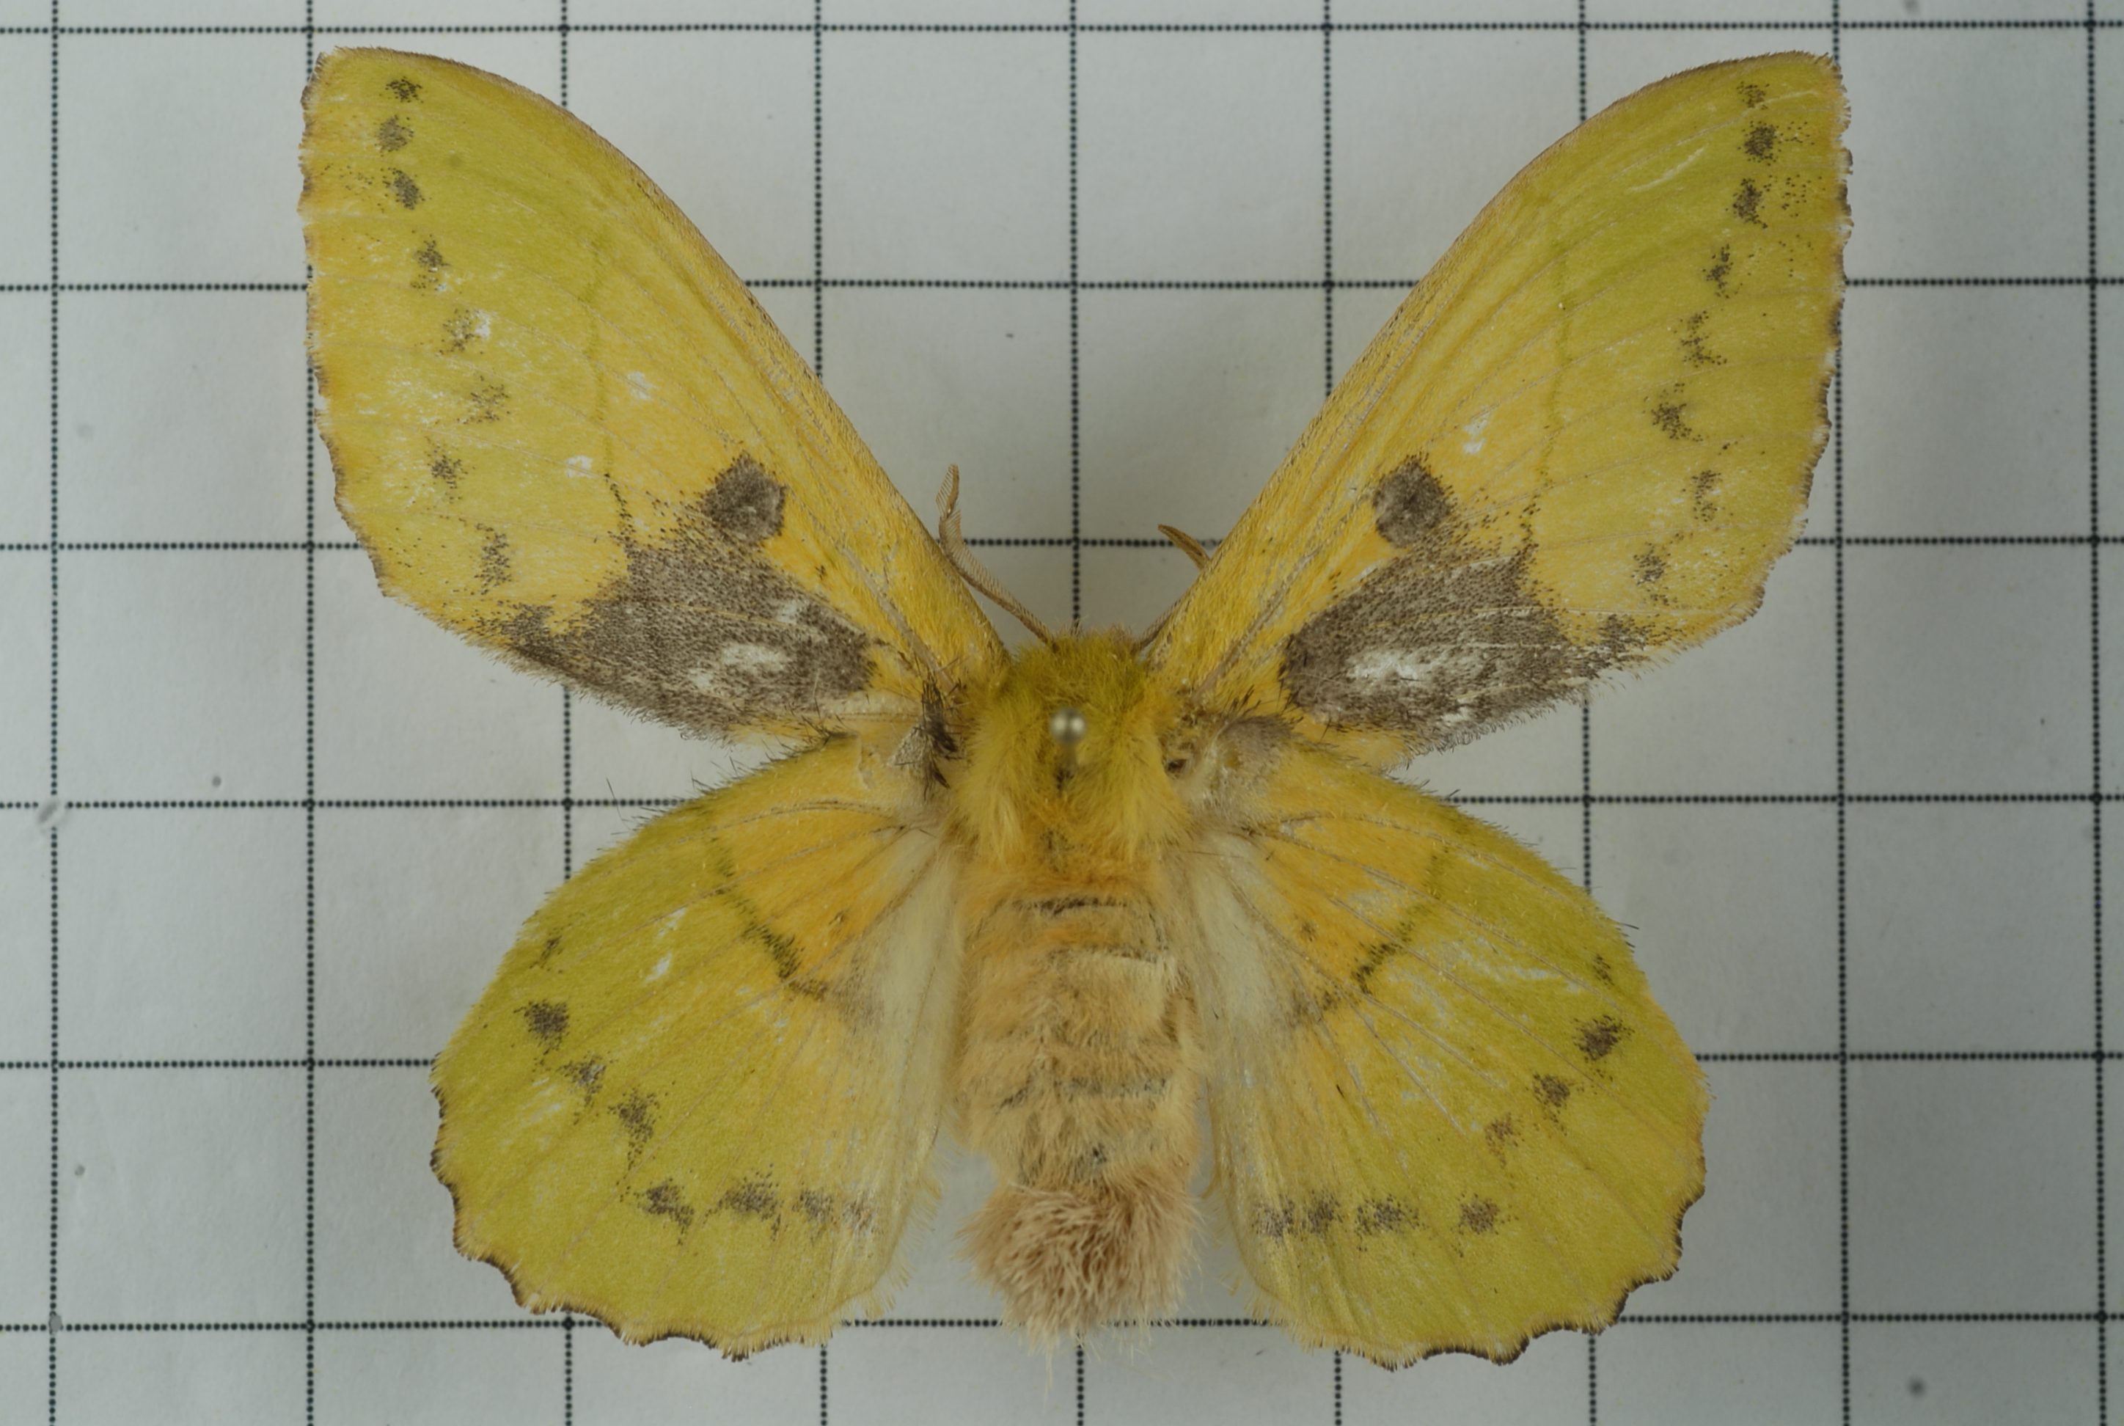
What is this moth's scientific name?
Trabala vishnou guttata
